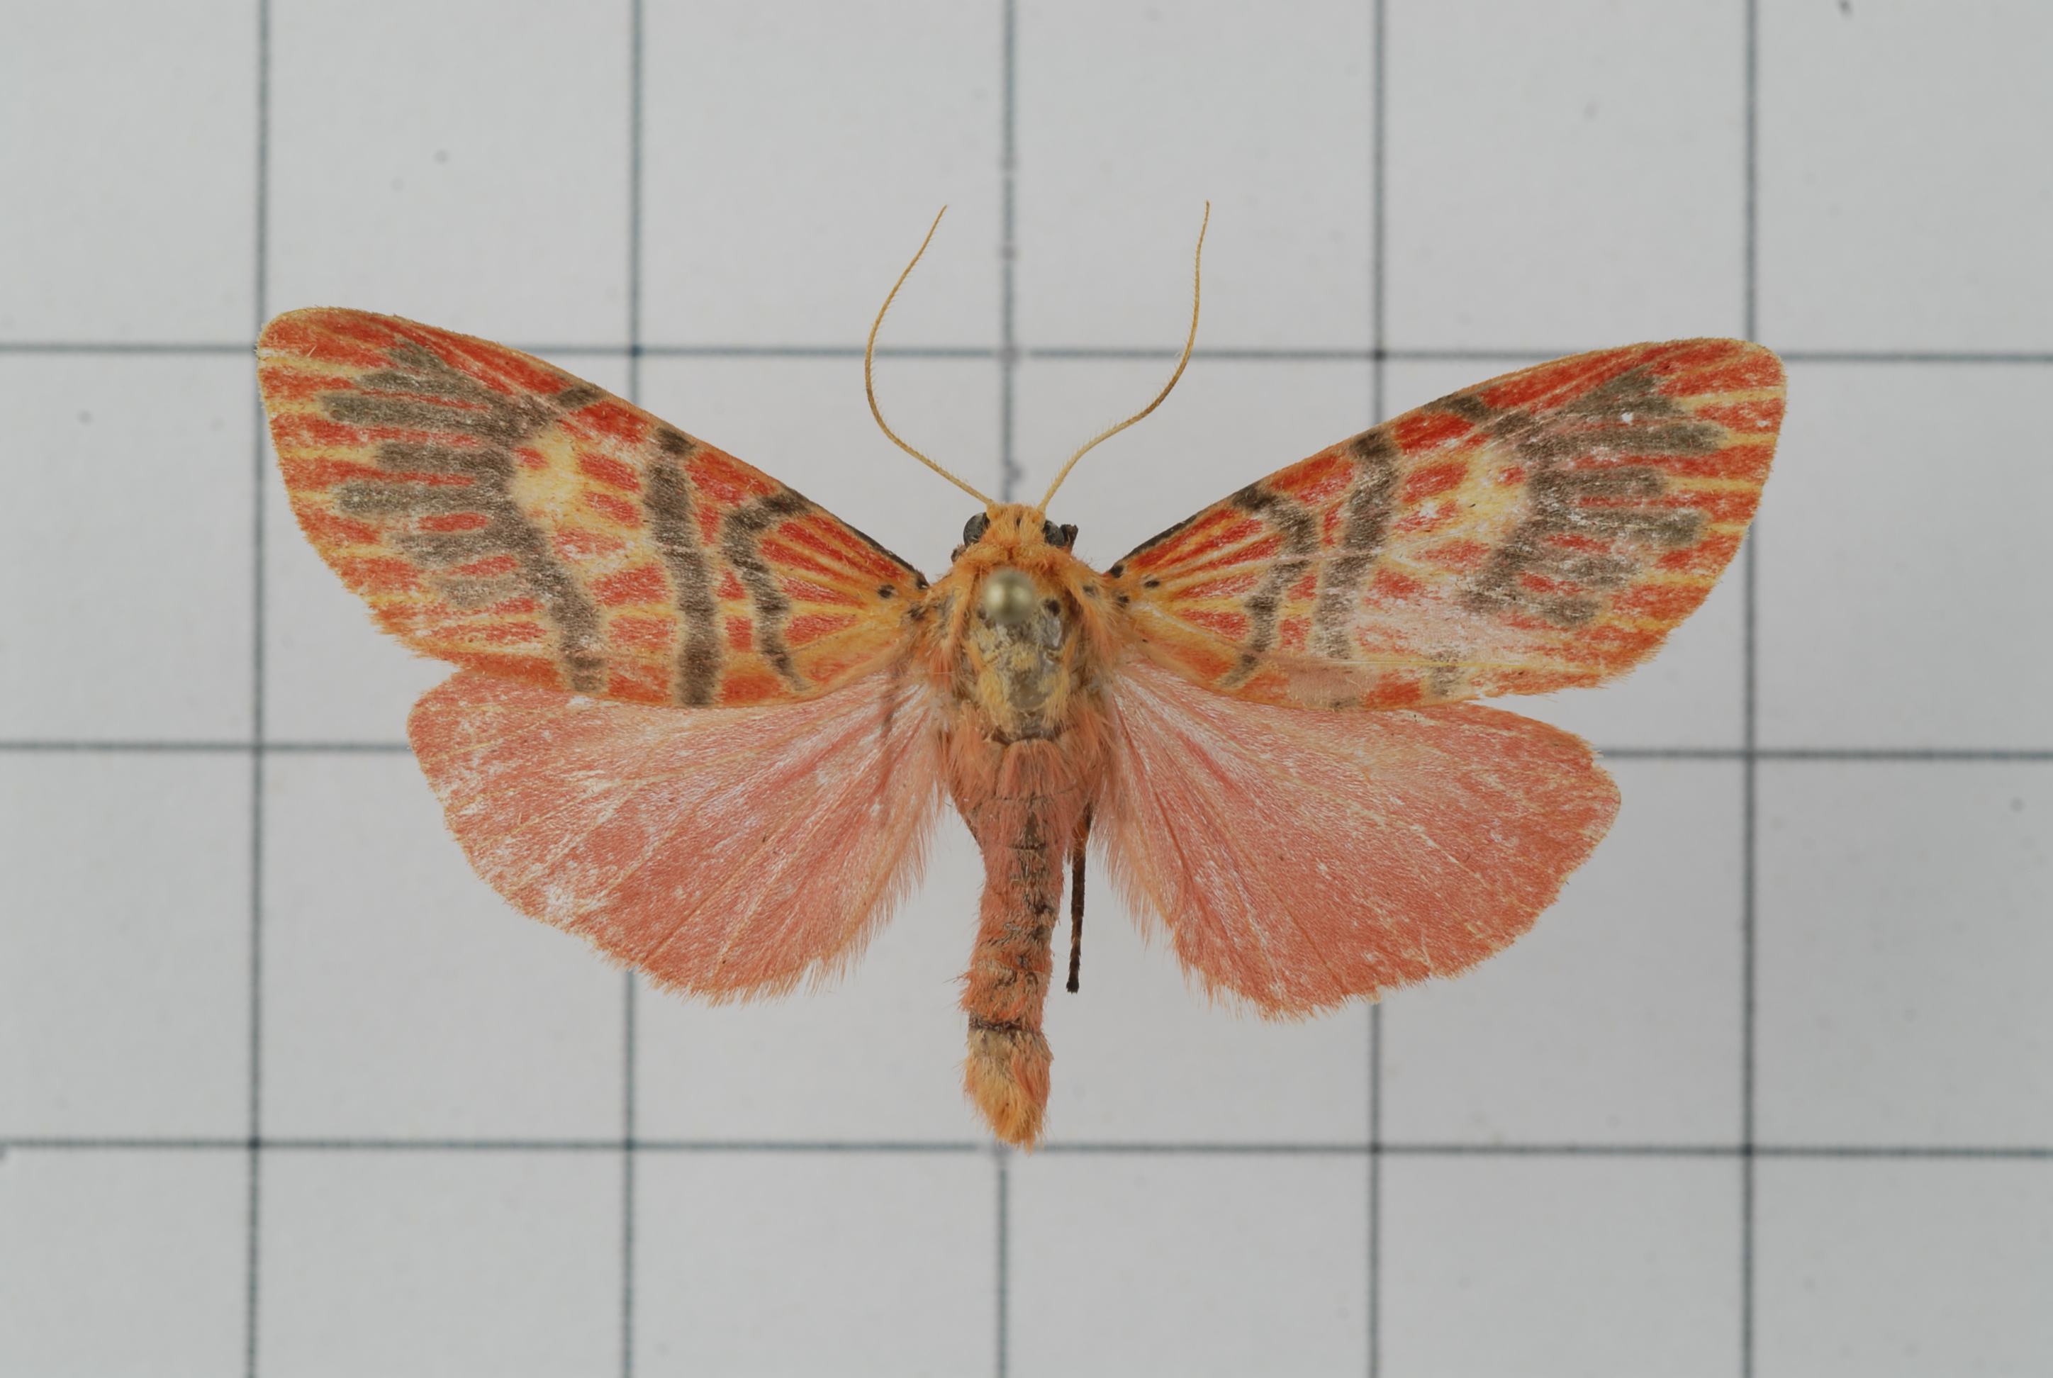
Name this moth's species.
Barsine sauteri
